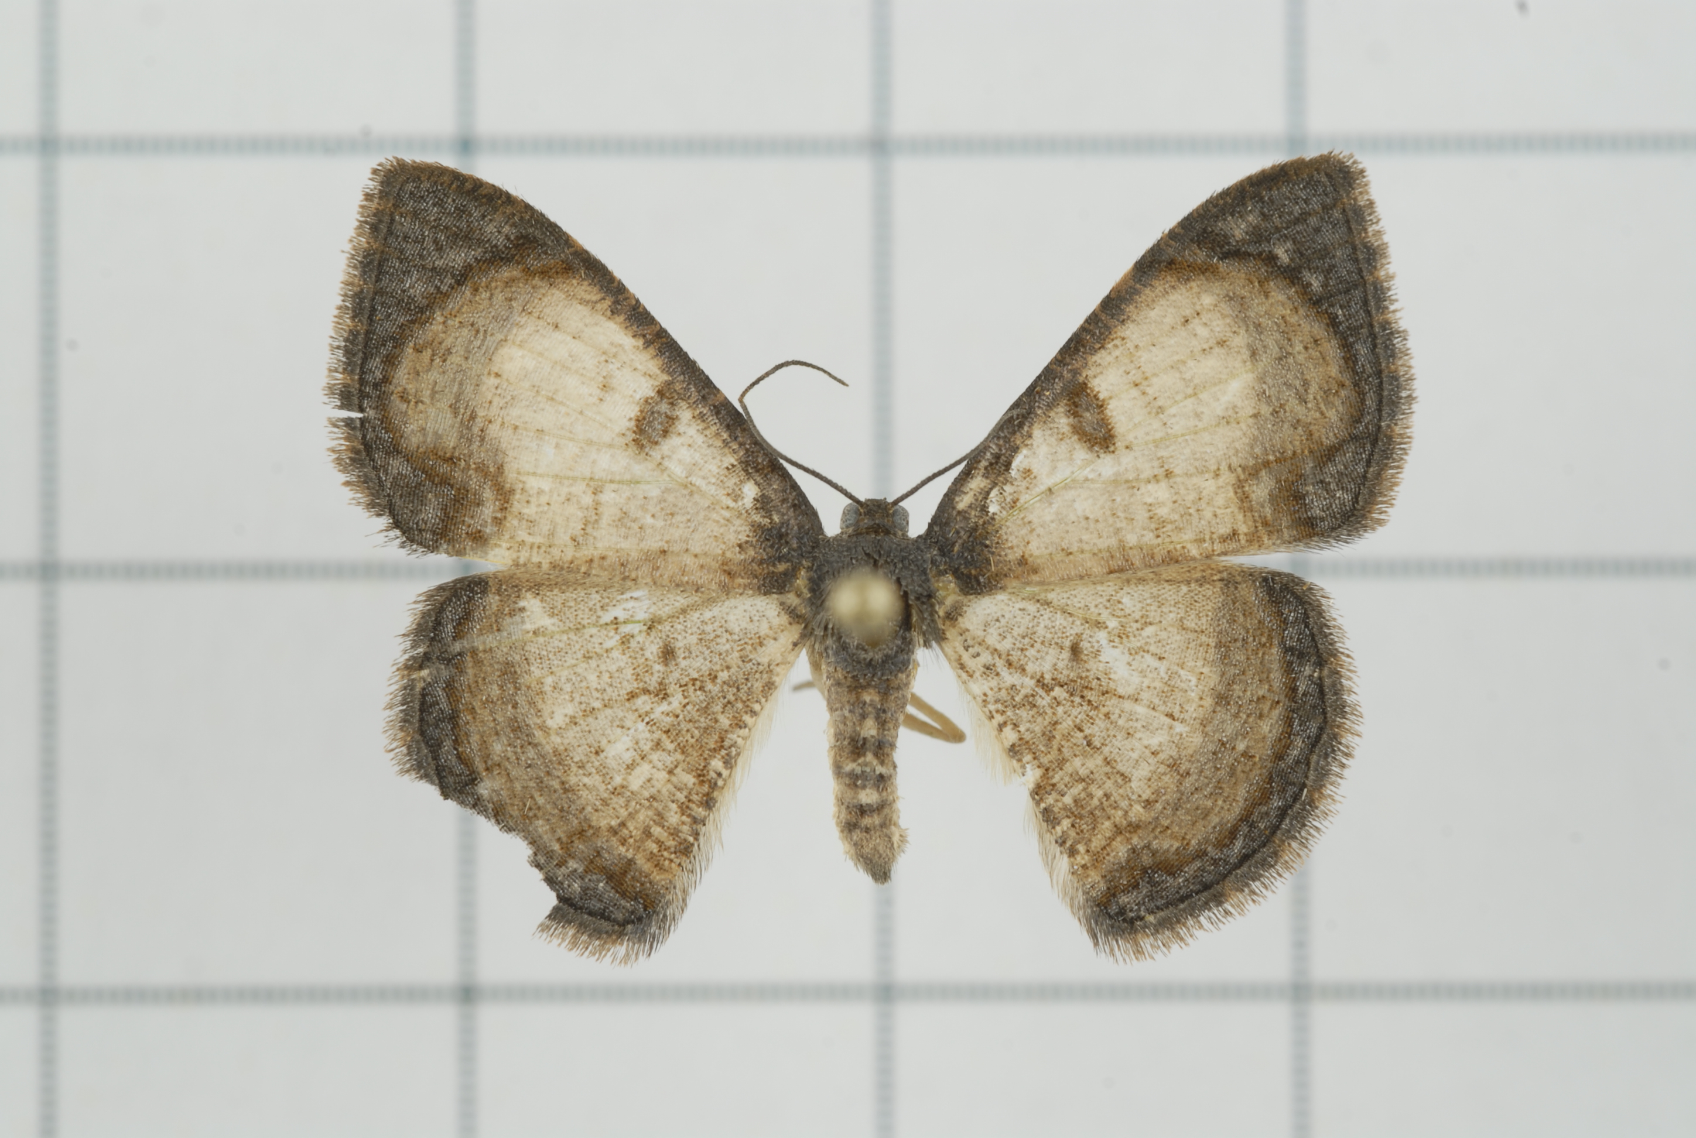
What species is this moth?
Hydatocapnia gemina
